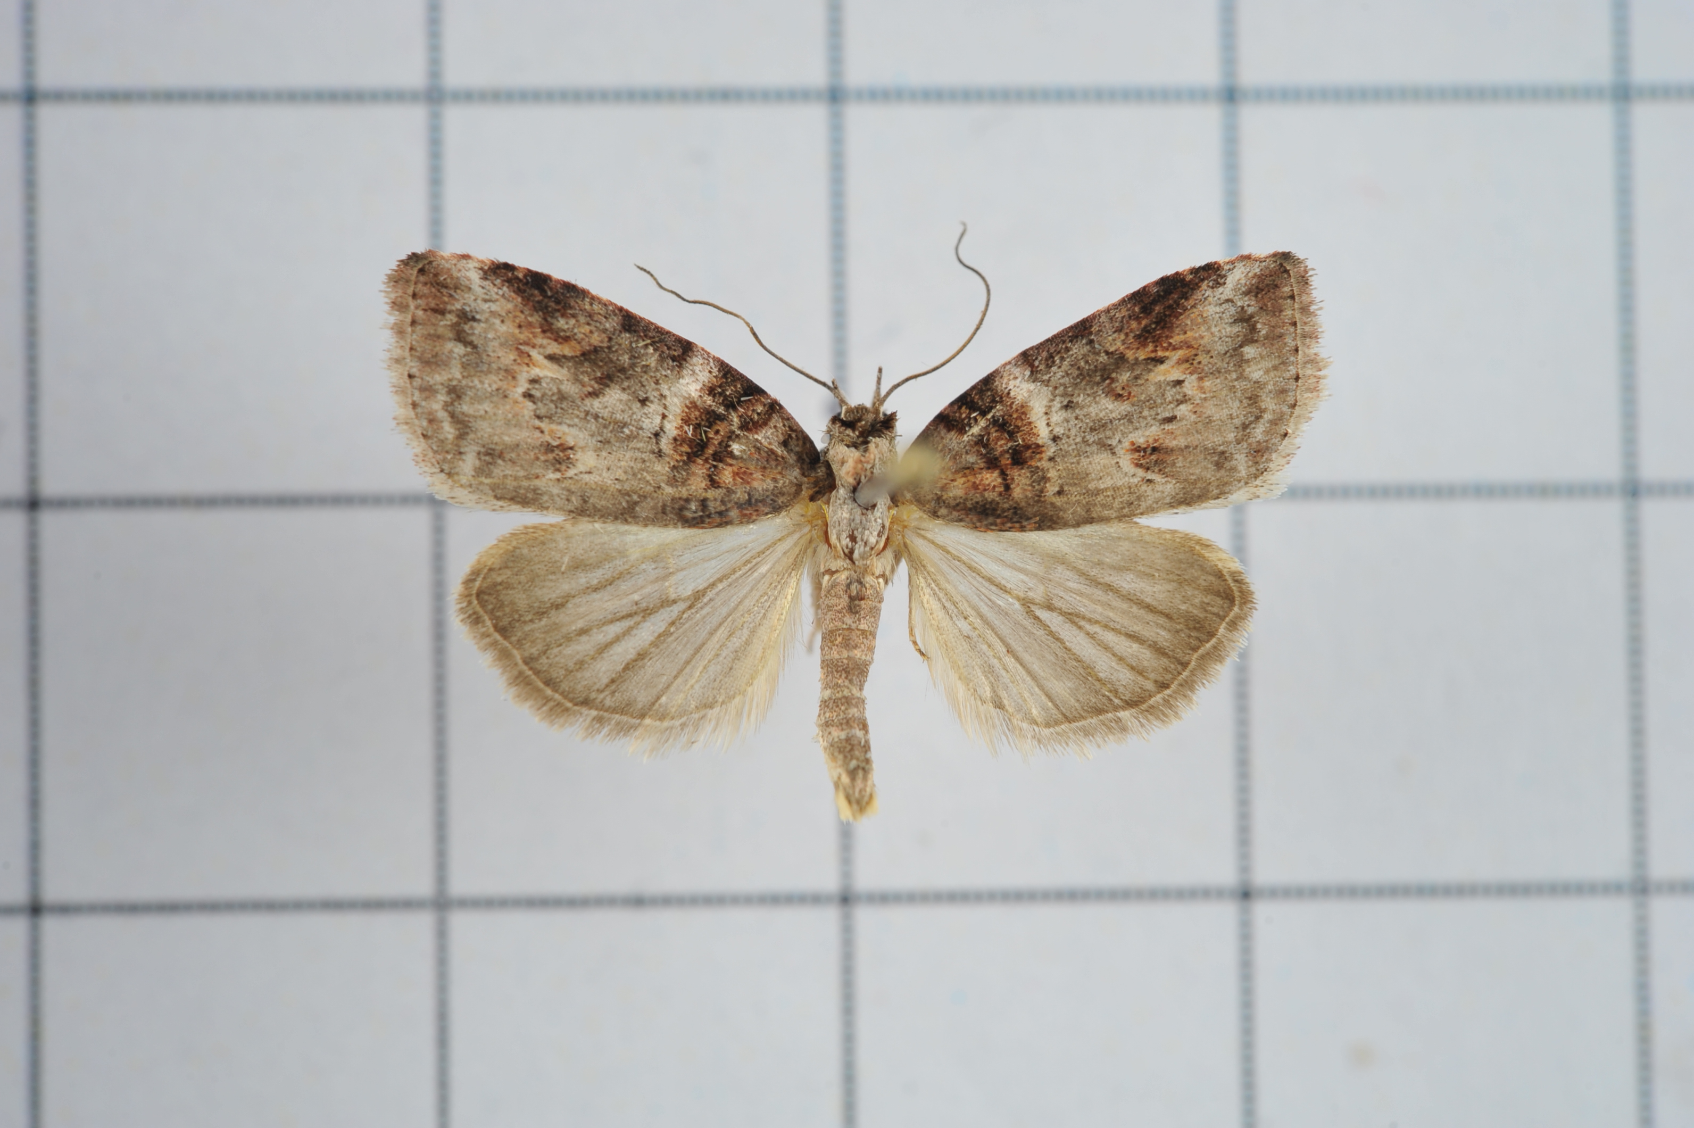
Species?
Garella ruficirra
